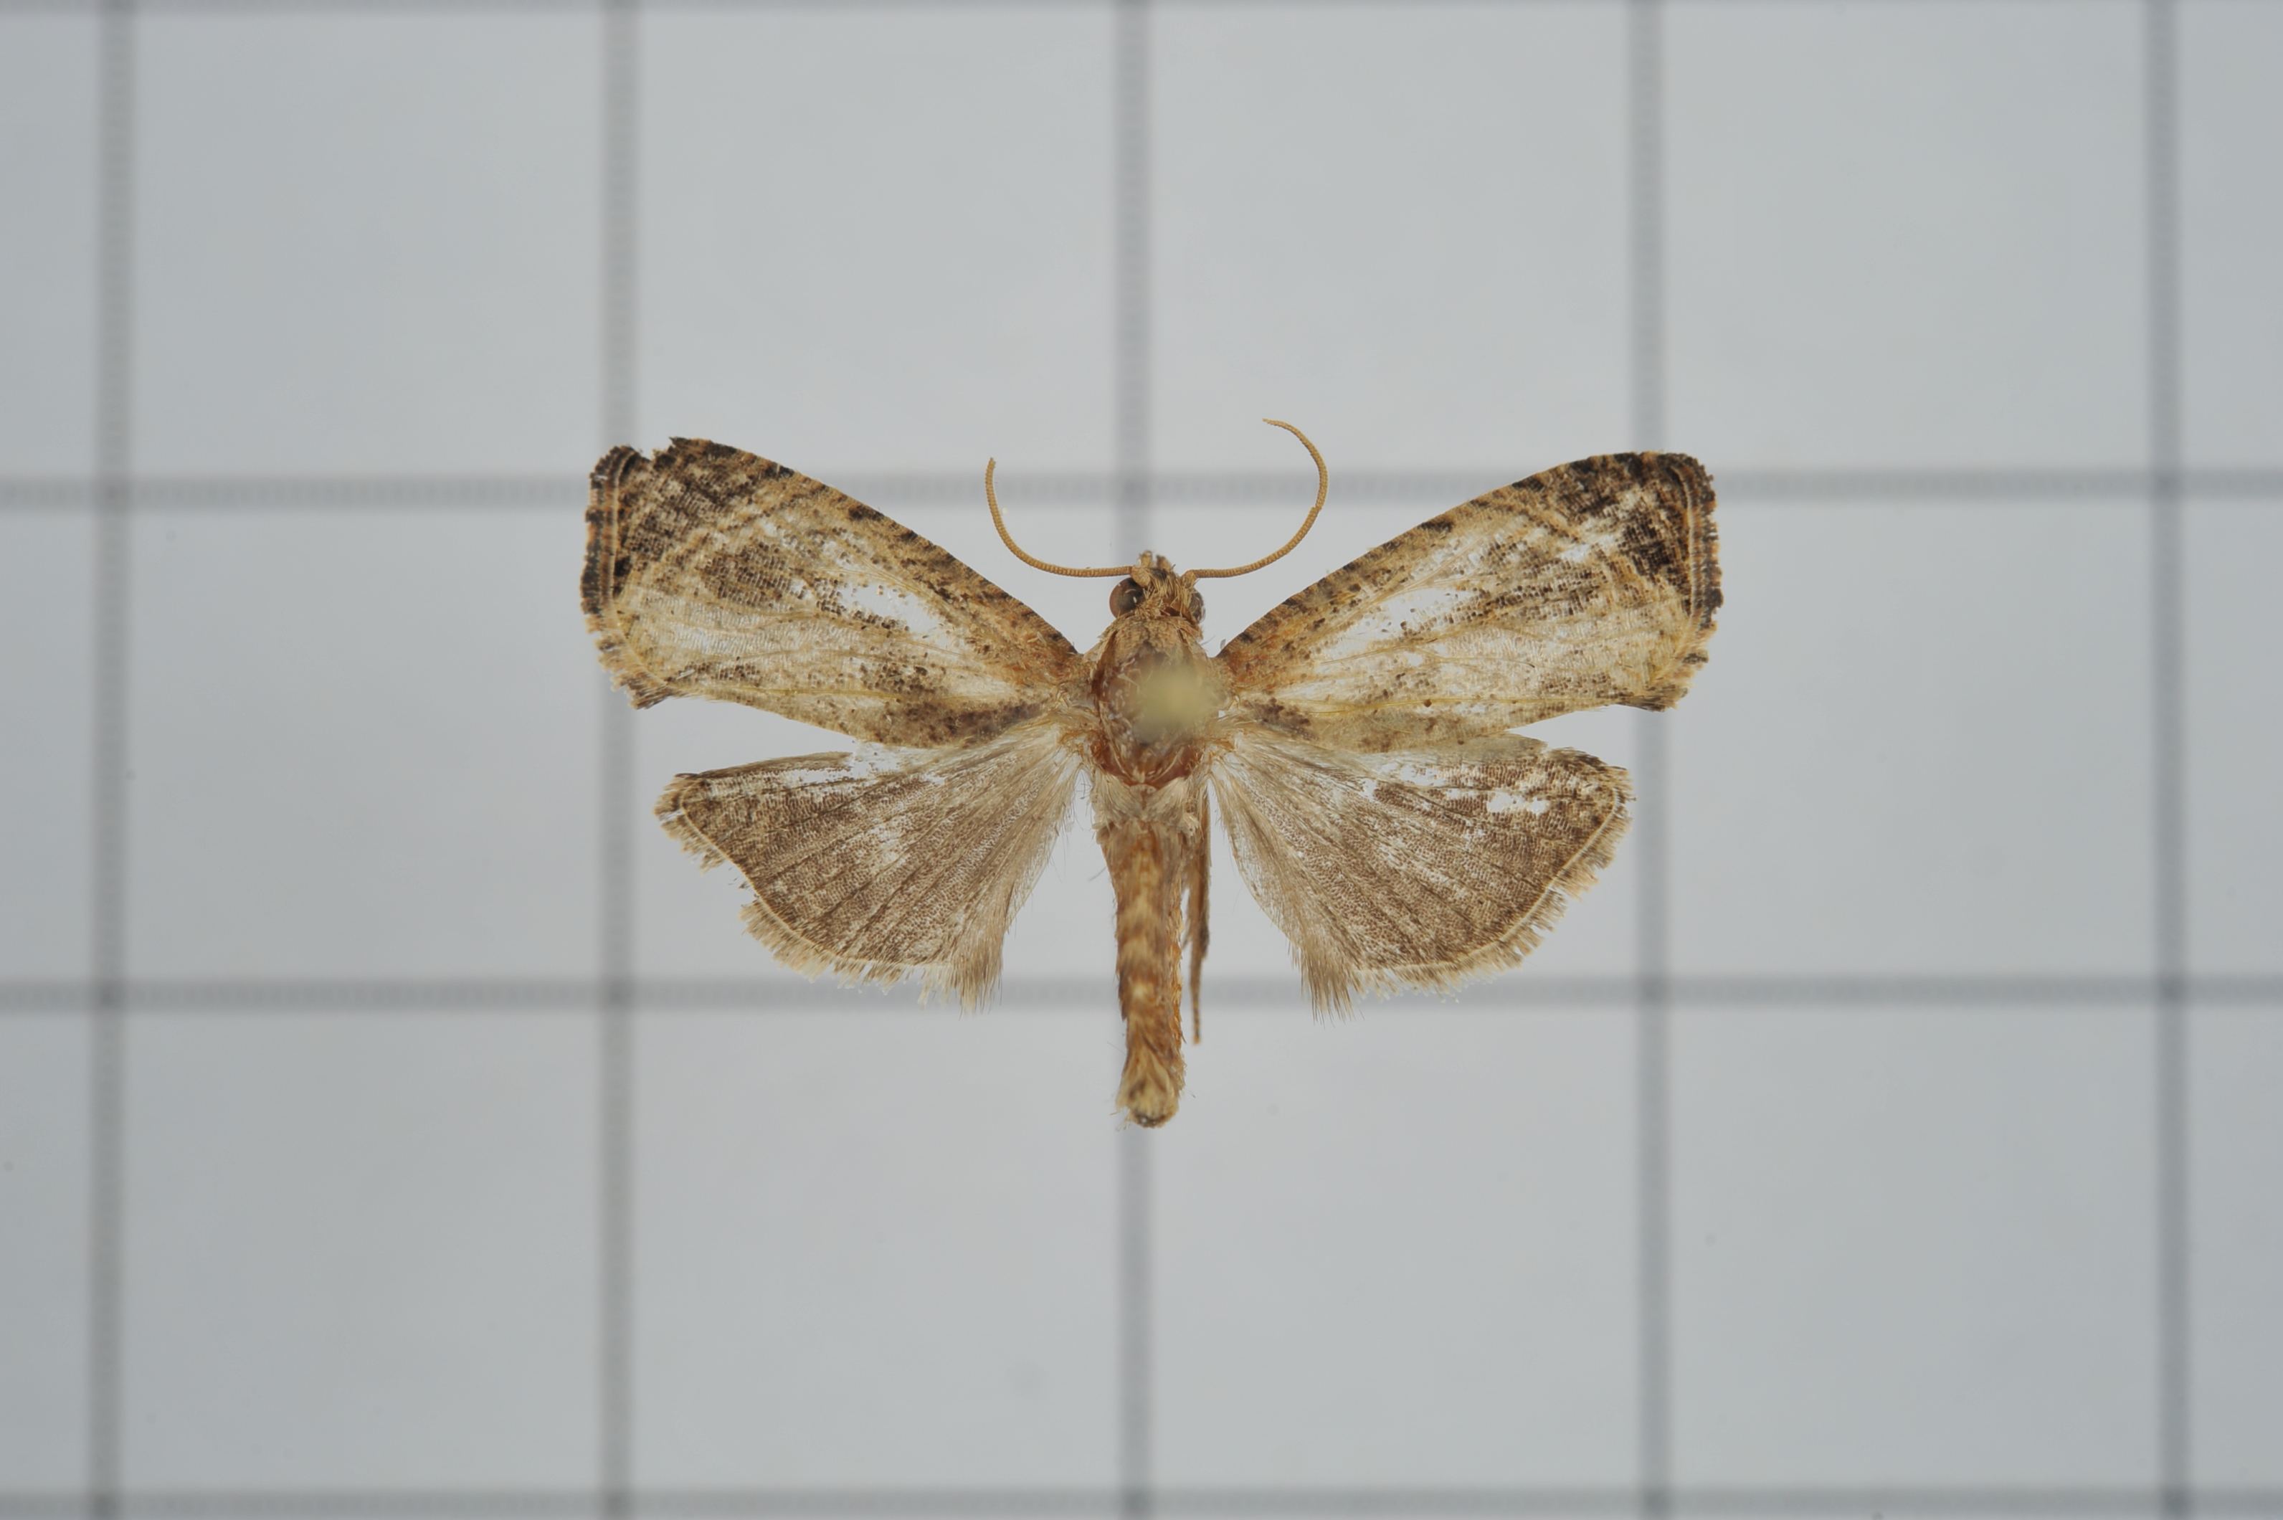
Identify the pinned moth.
Cryptophlebia repletana
